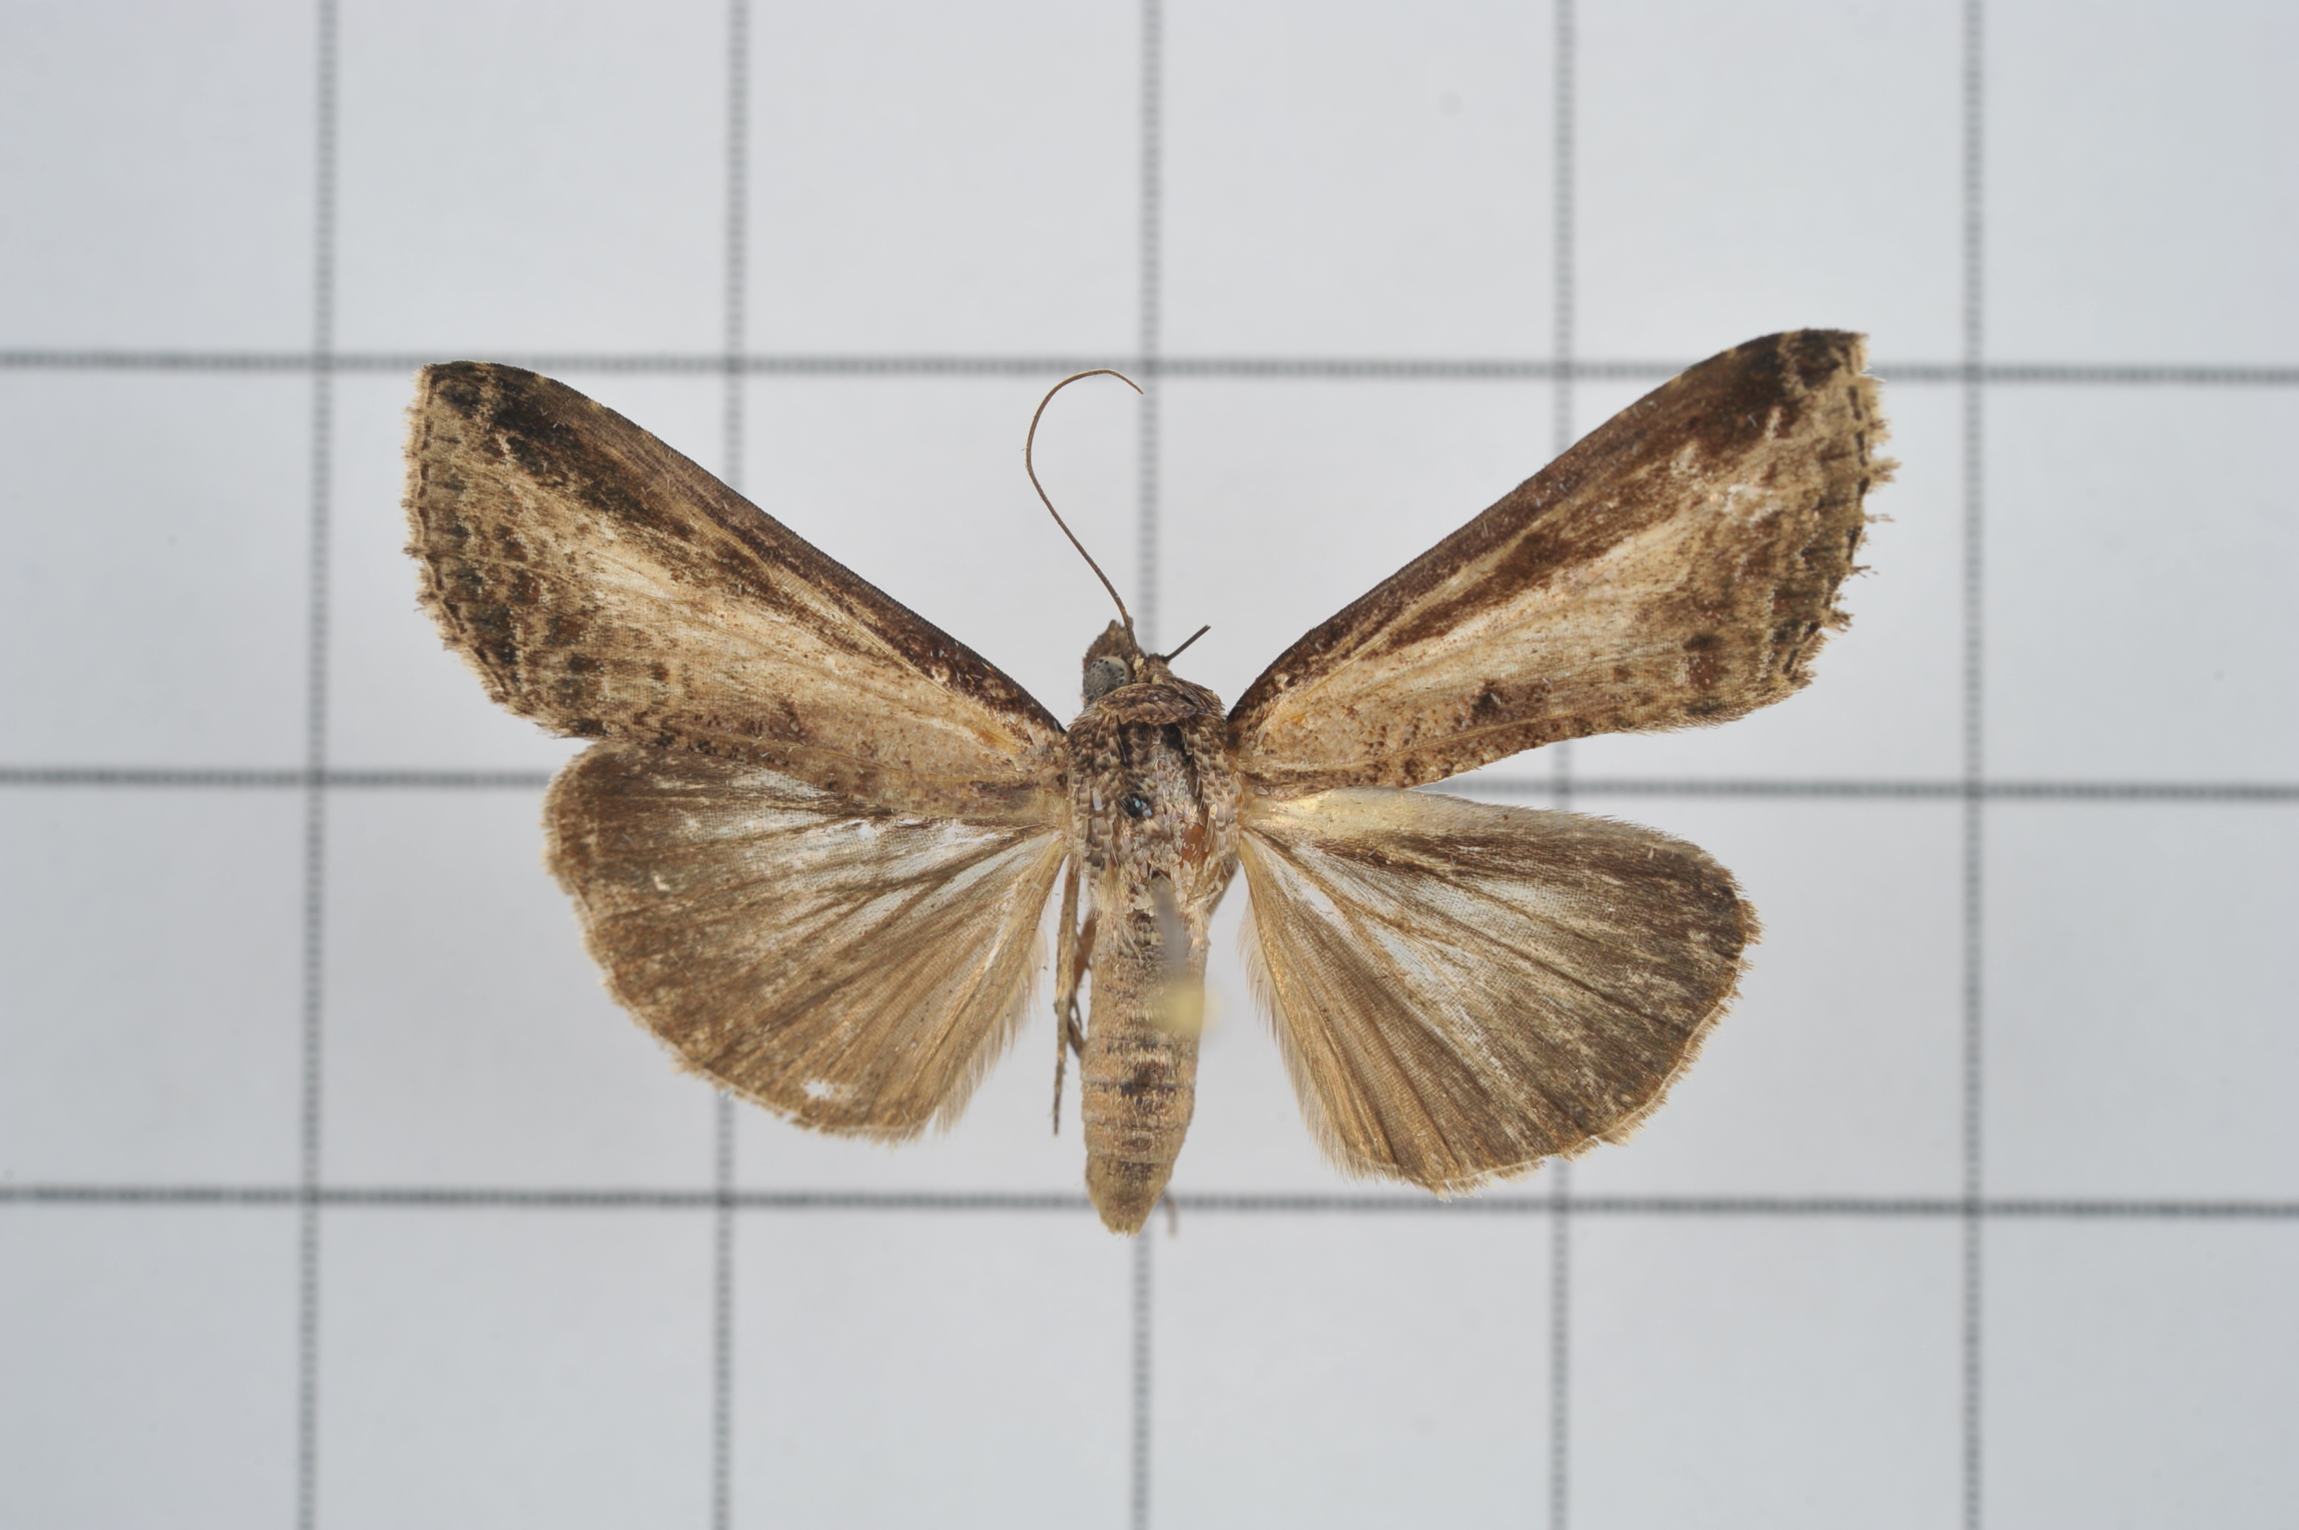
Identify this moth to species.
Lophoptera squammigera
